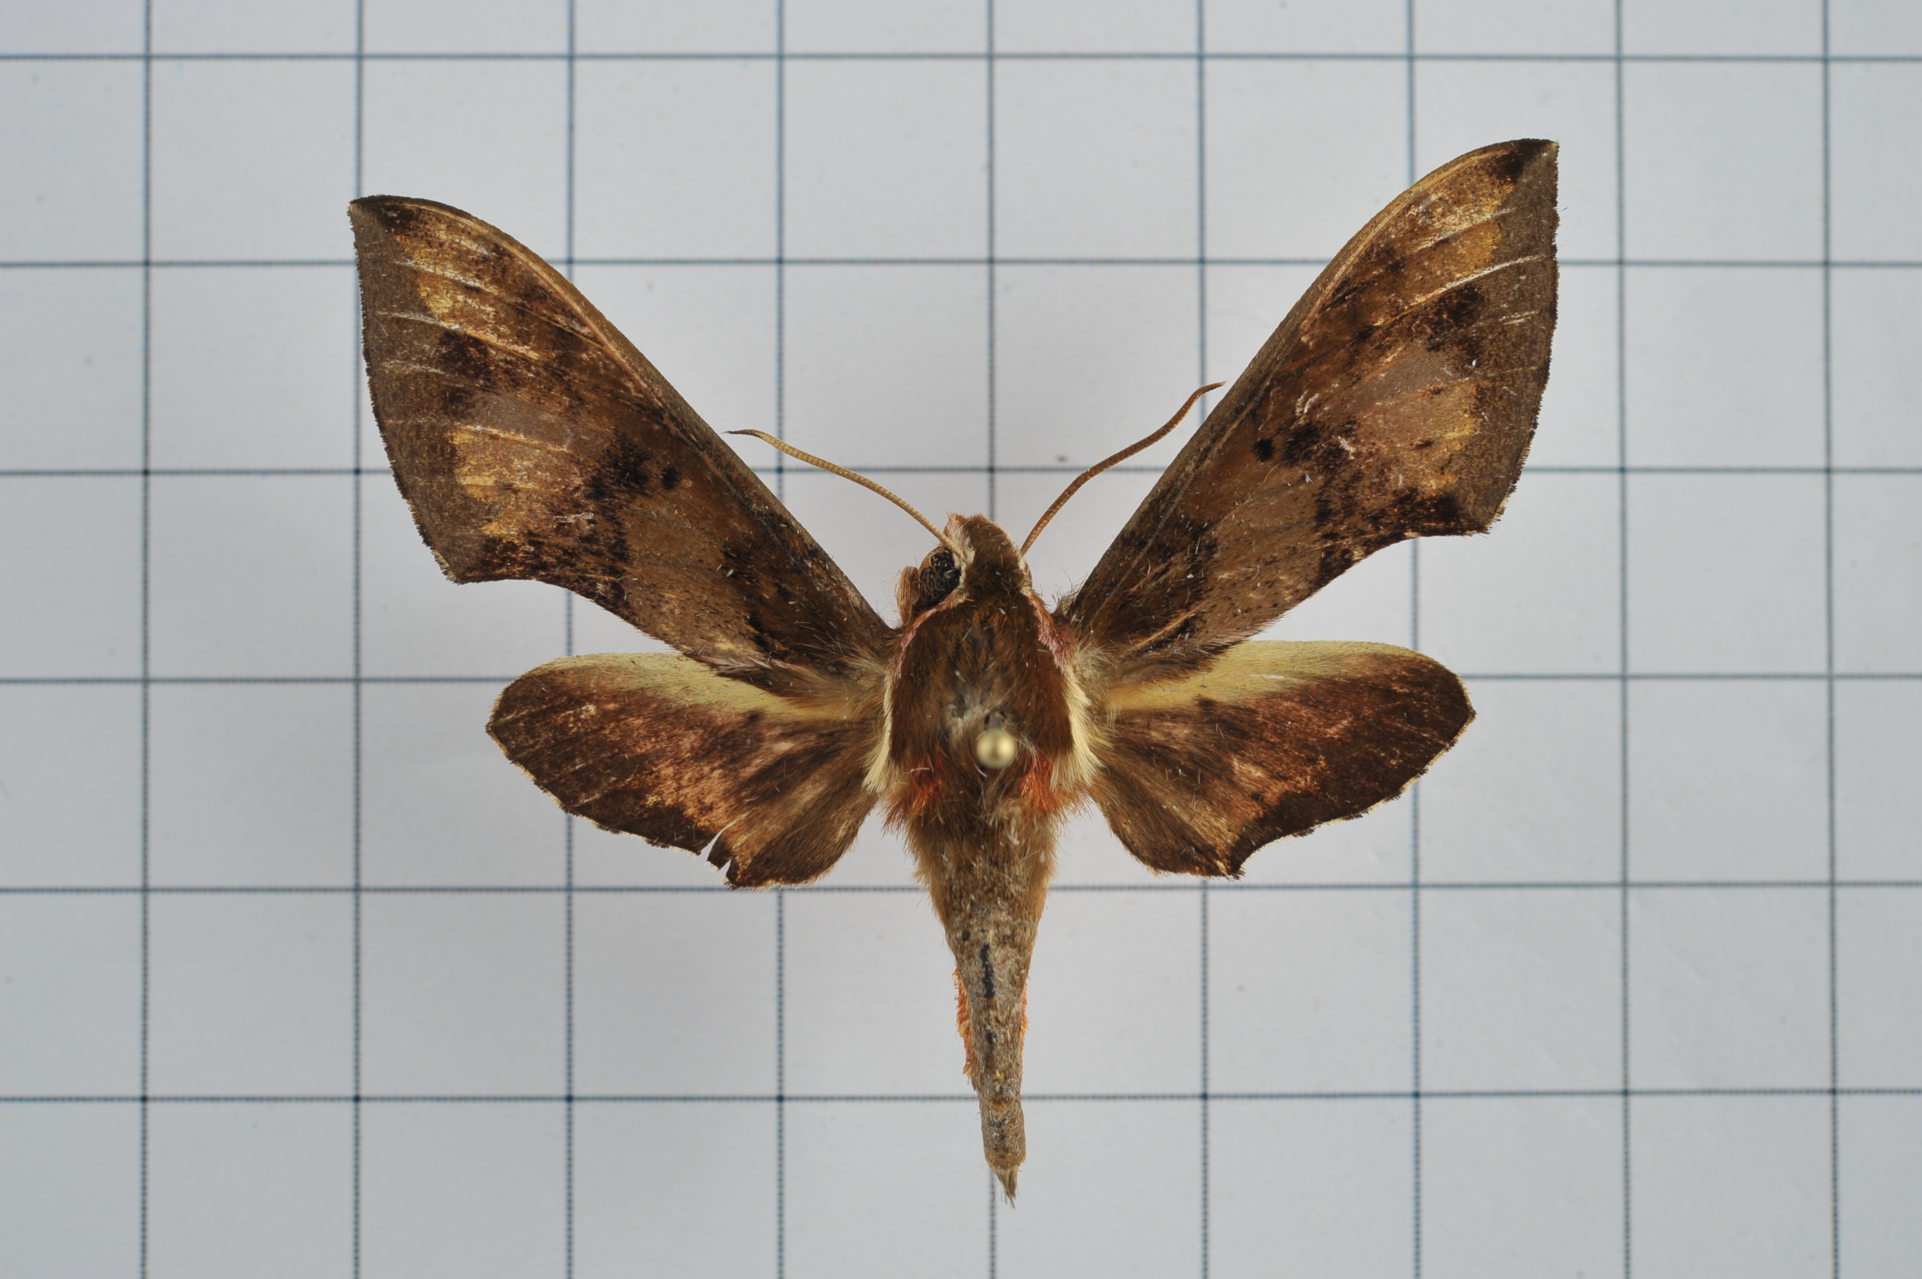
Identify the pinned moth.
Rhagastis binoculata
